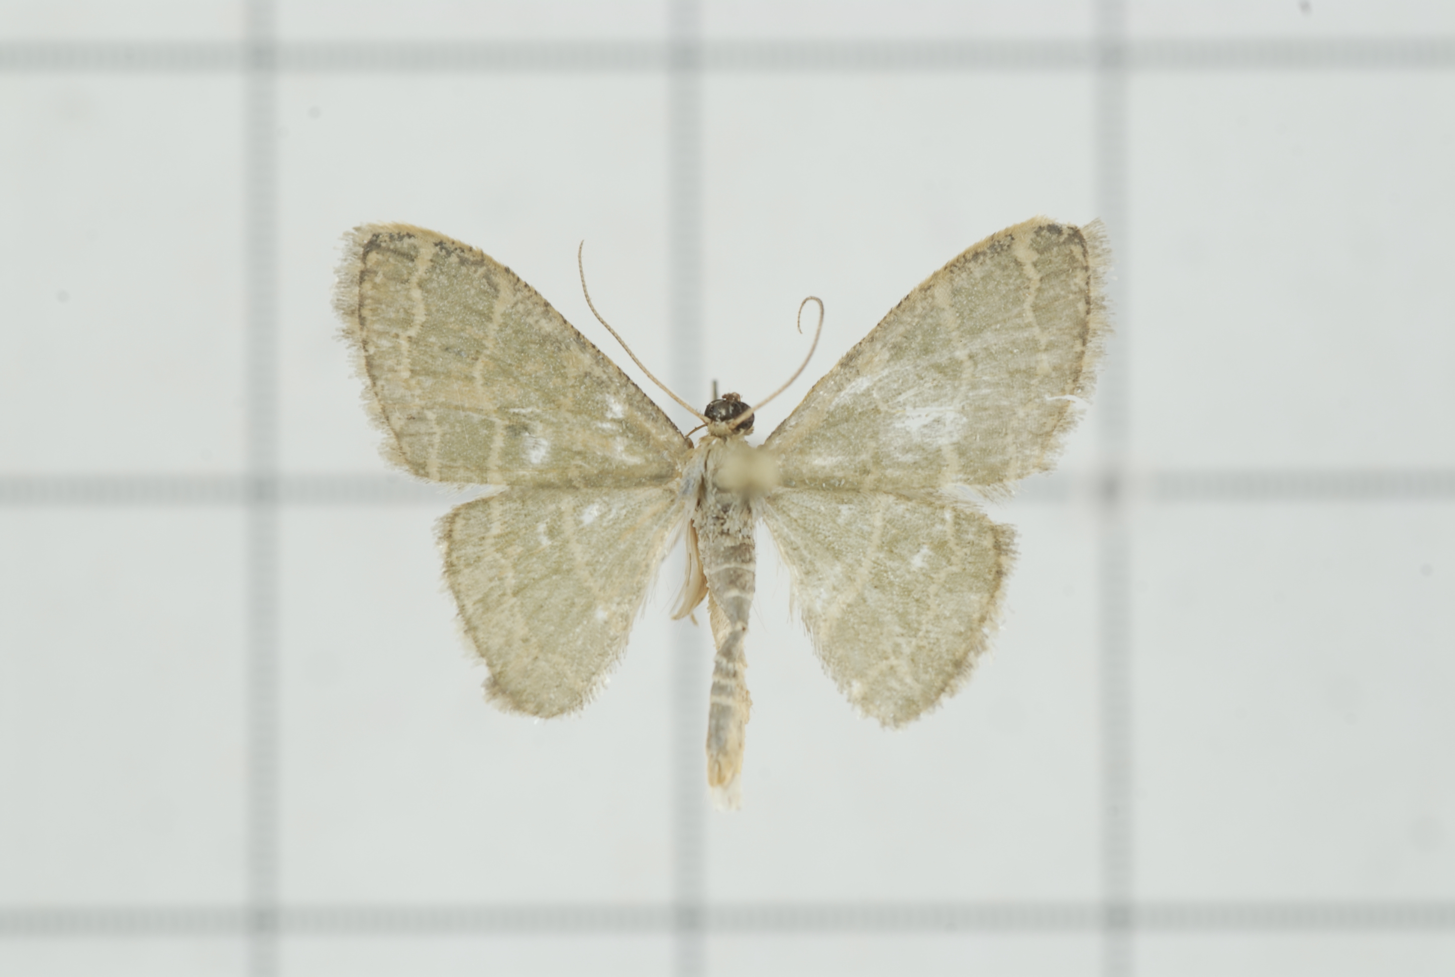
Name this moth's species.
Lophophleps purpurea
